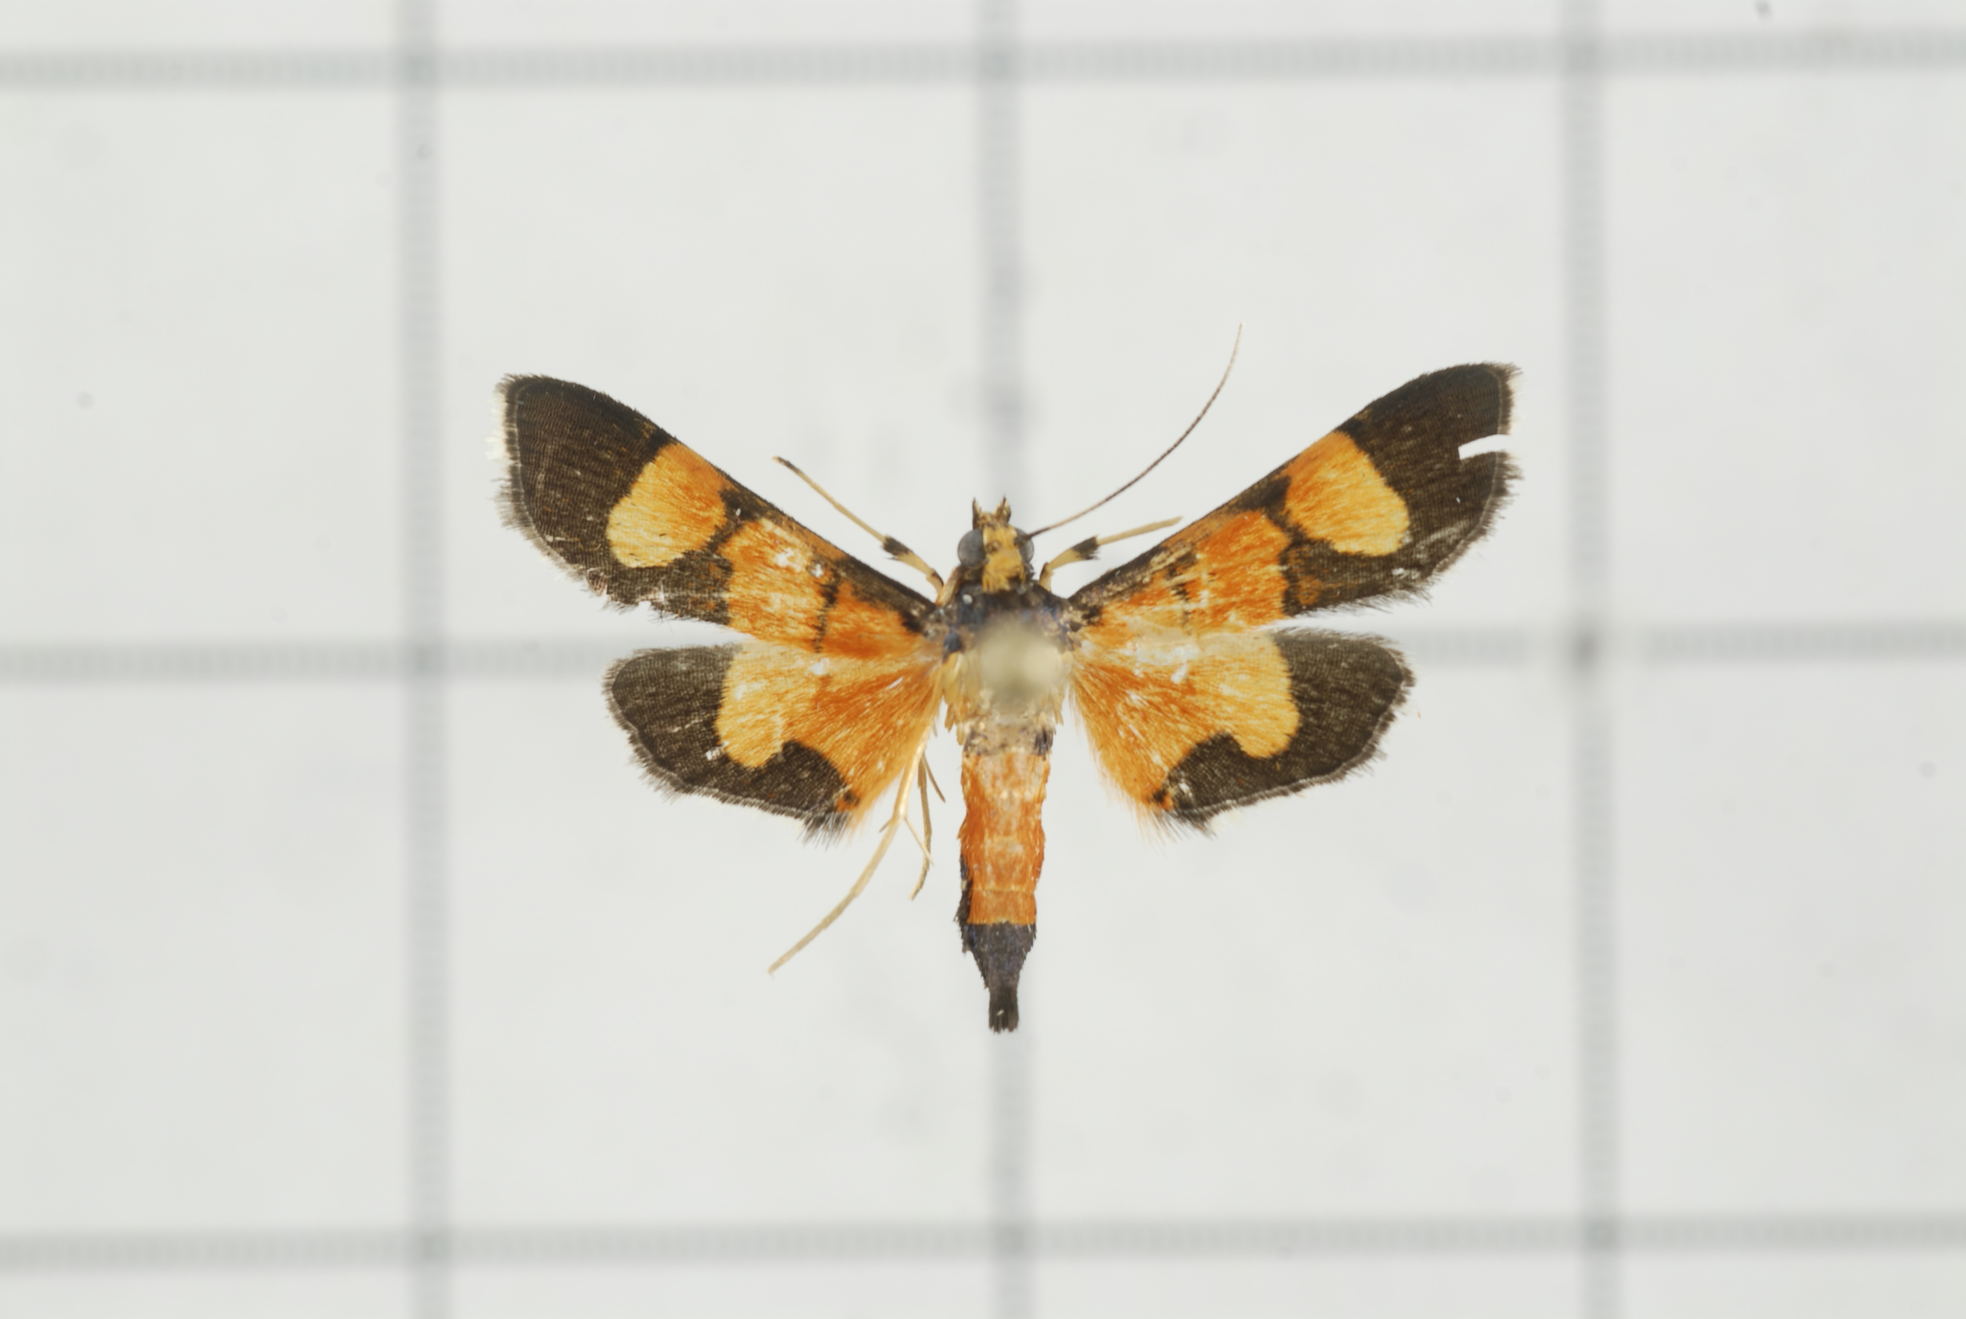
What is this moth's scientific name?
Aethaloessa calidalis tiphalis
